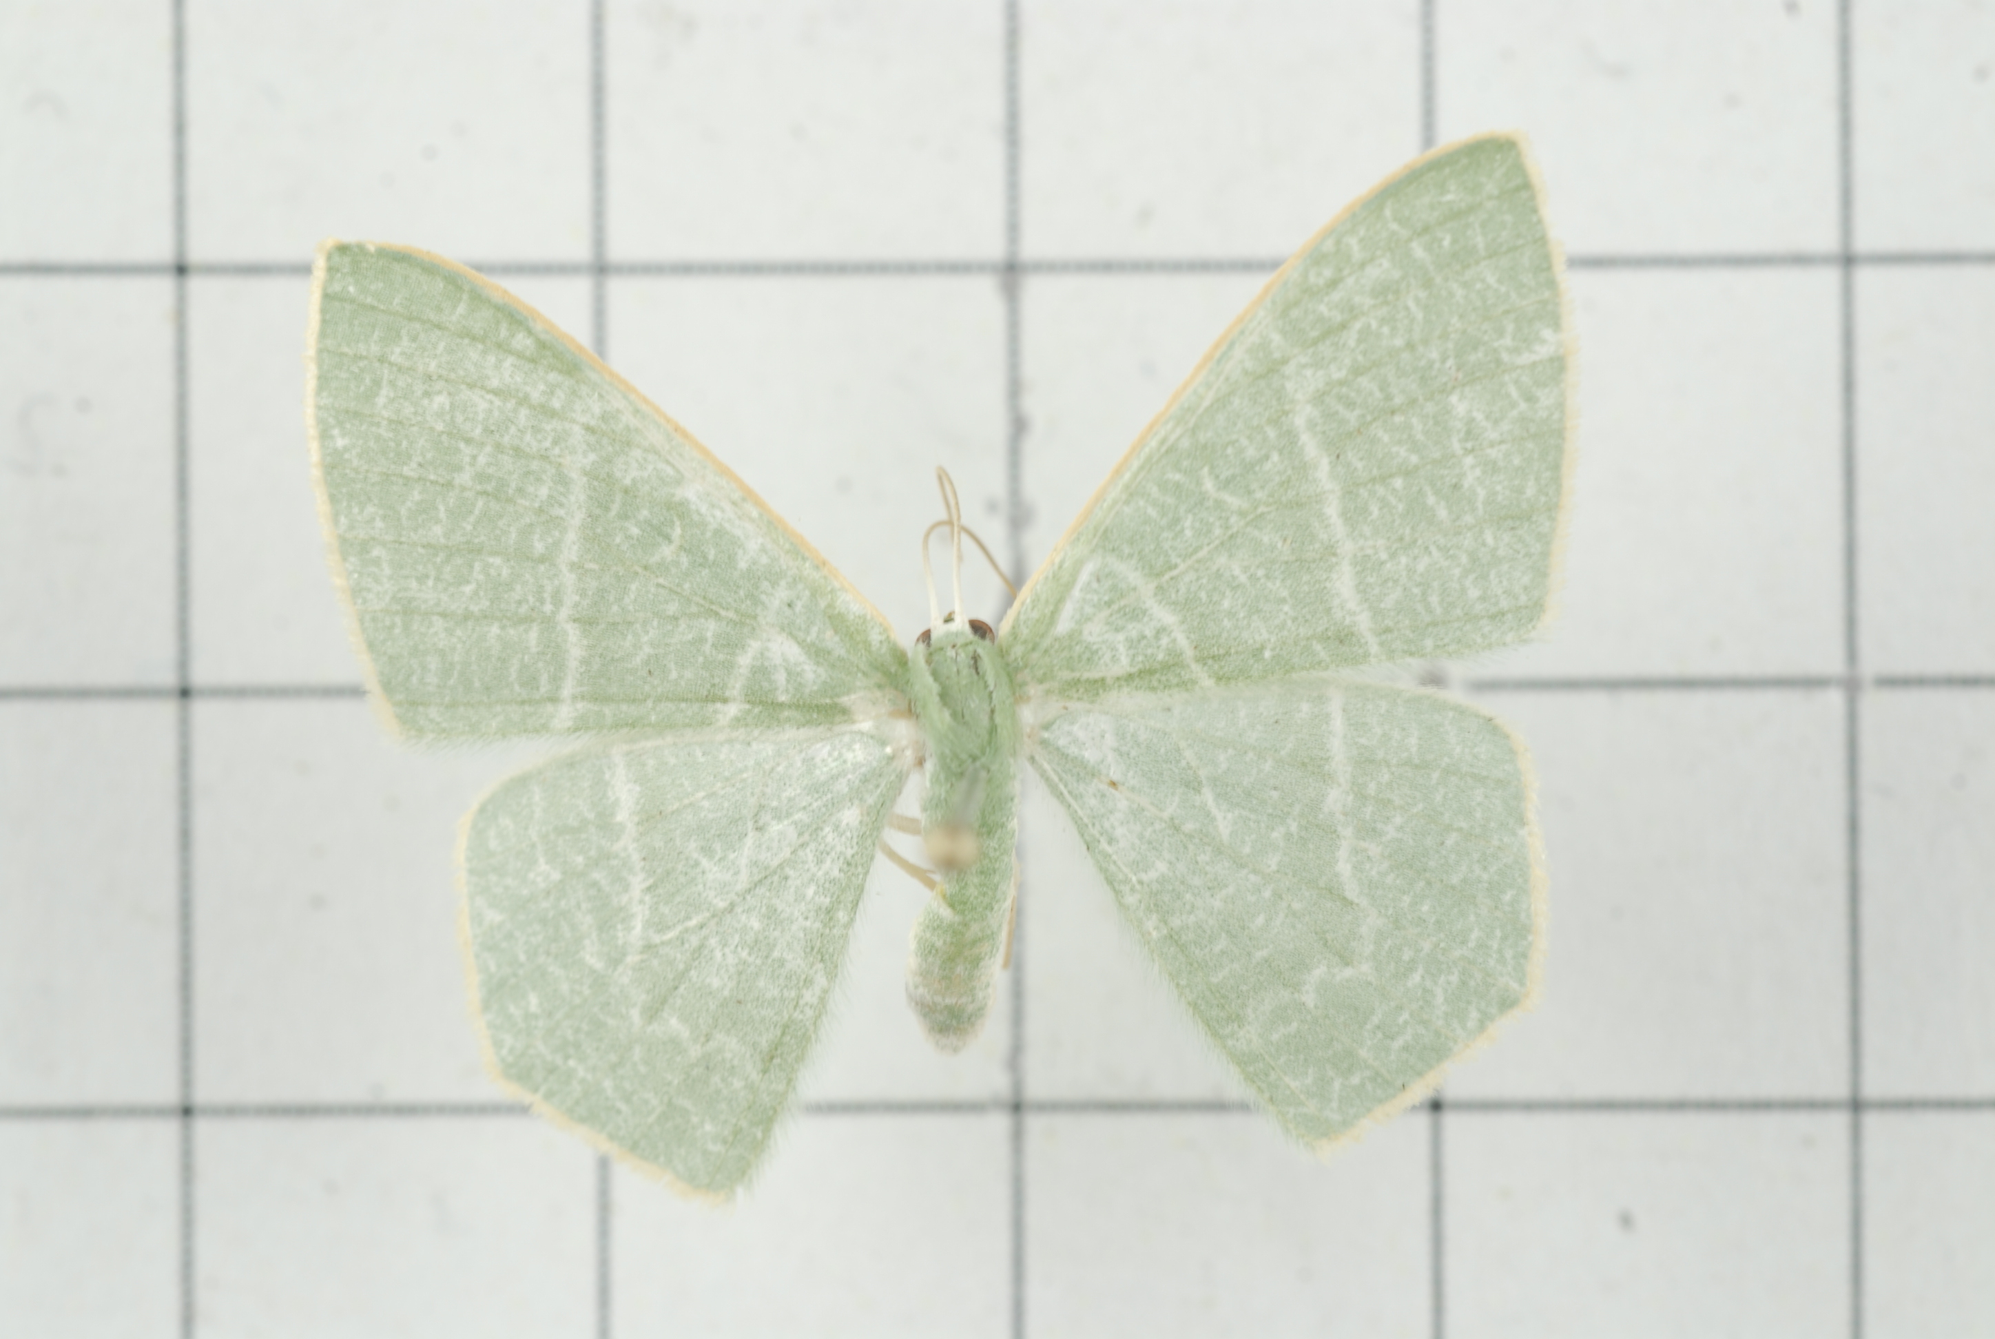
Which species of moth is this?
Pelagodes subquadraria
